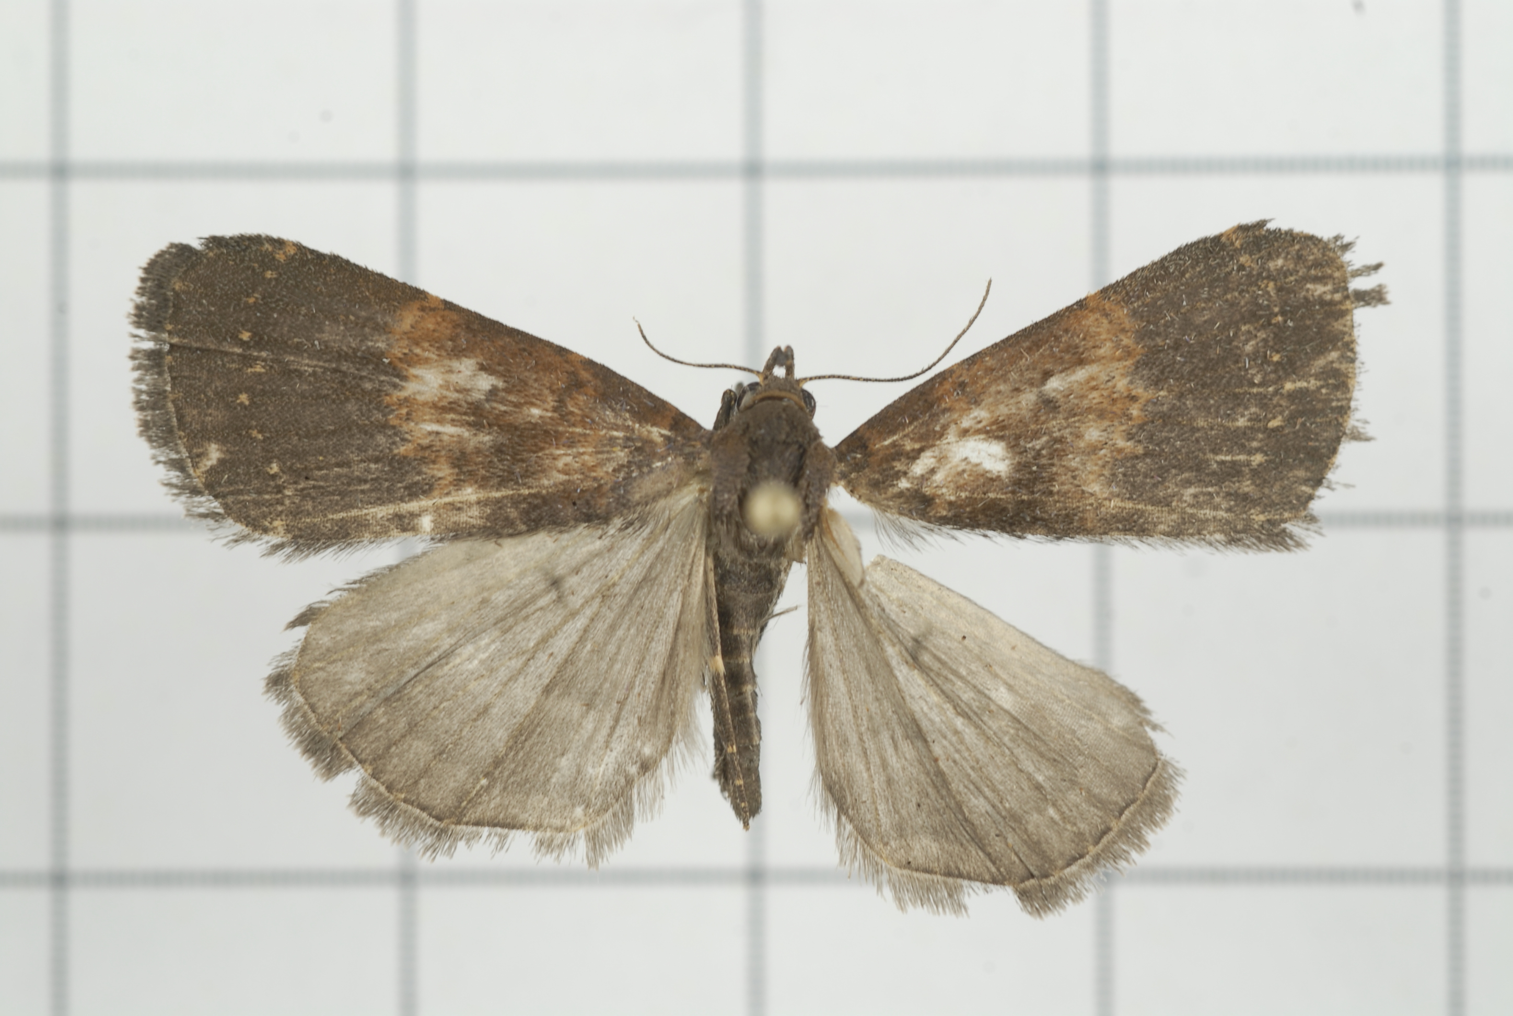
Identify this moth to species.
Hydrillodes torsivena
